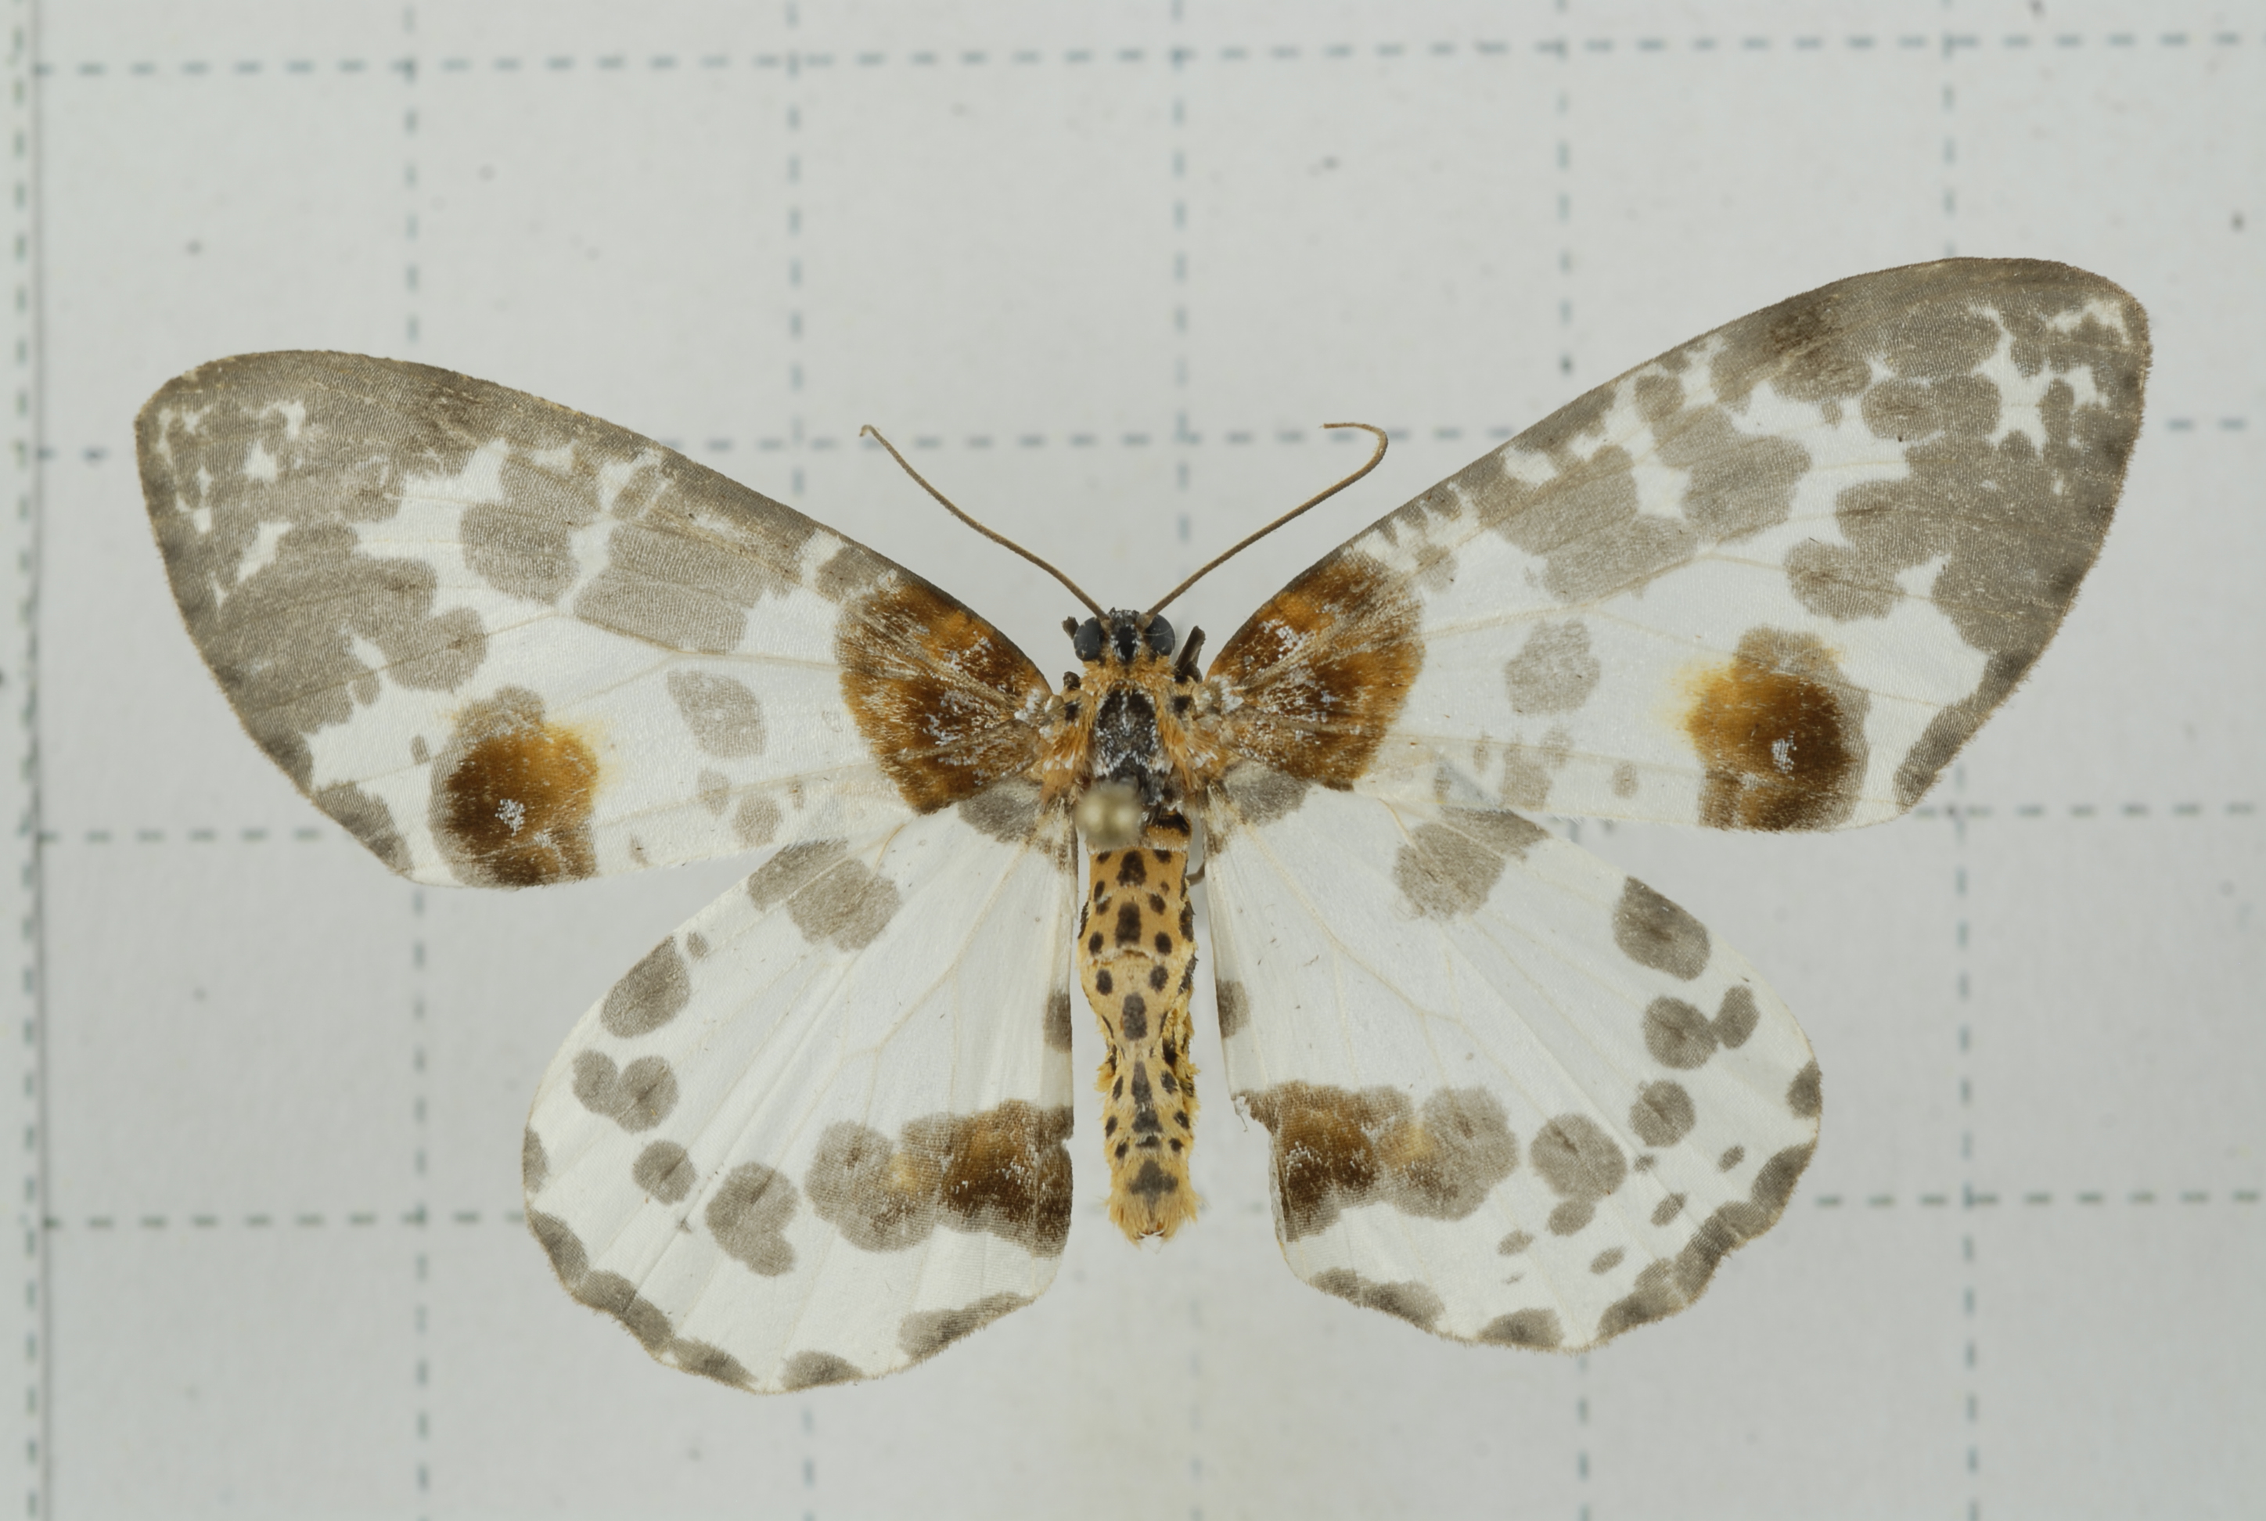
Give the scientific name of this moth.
Abraxas formosilluminata
